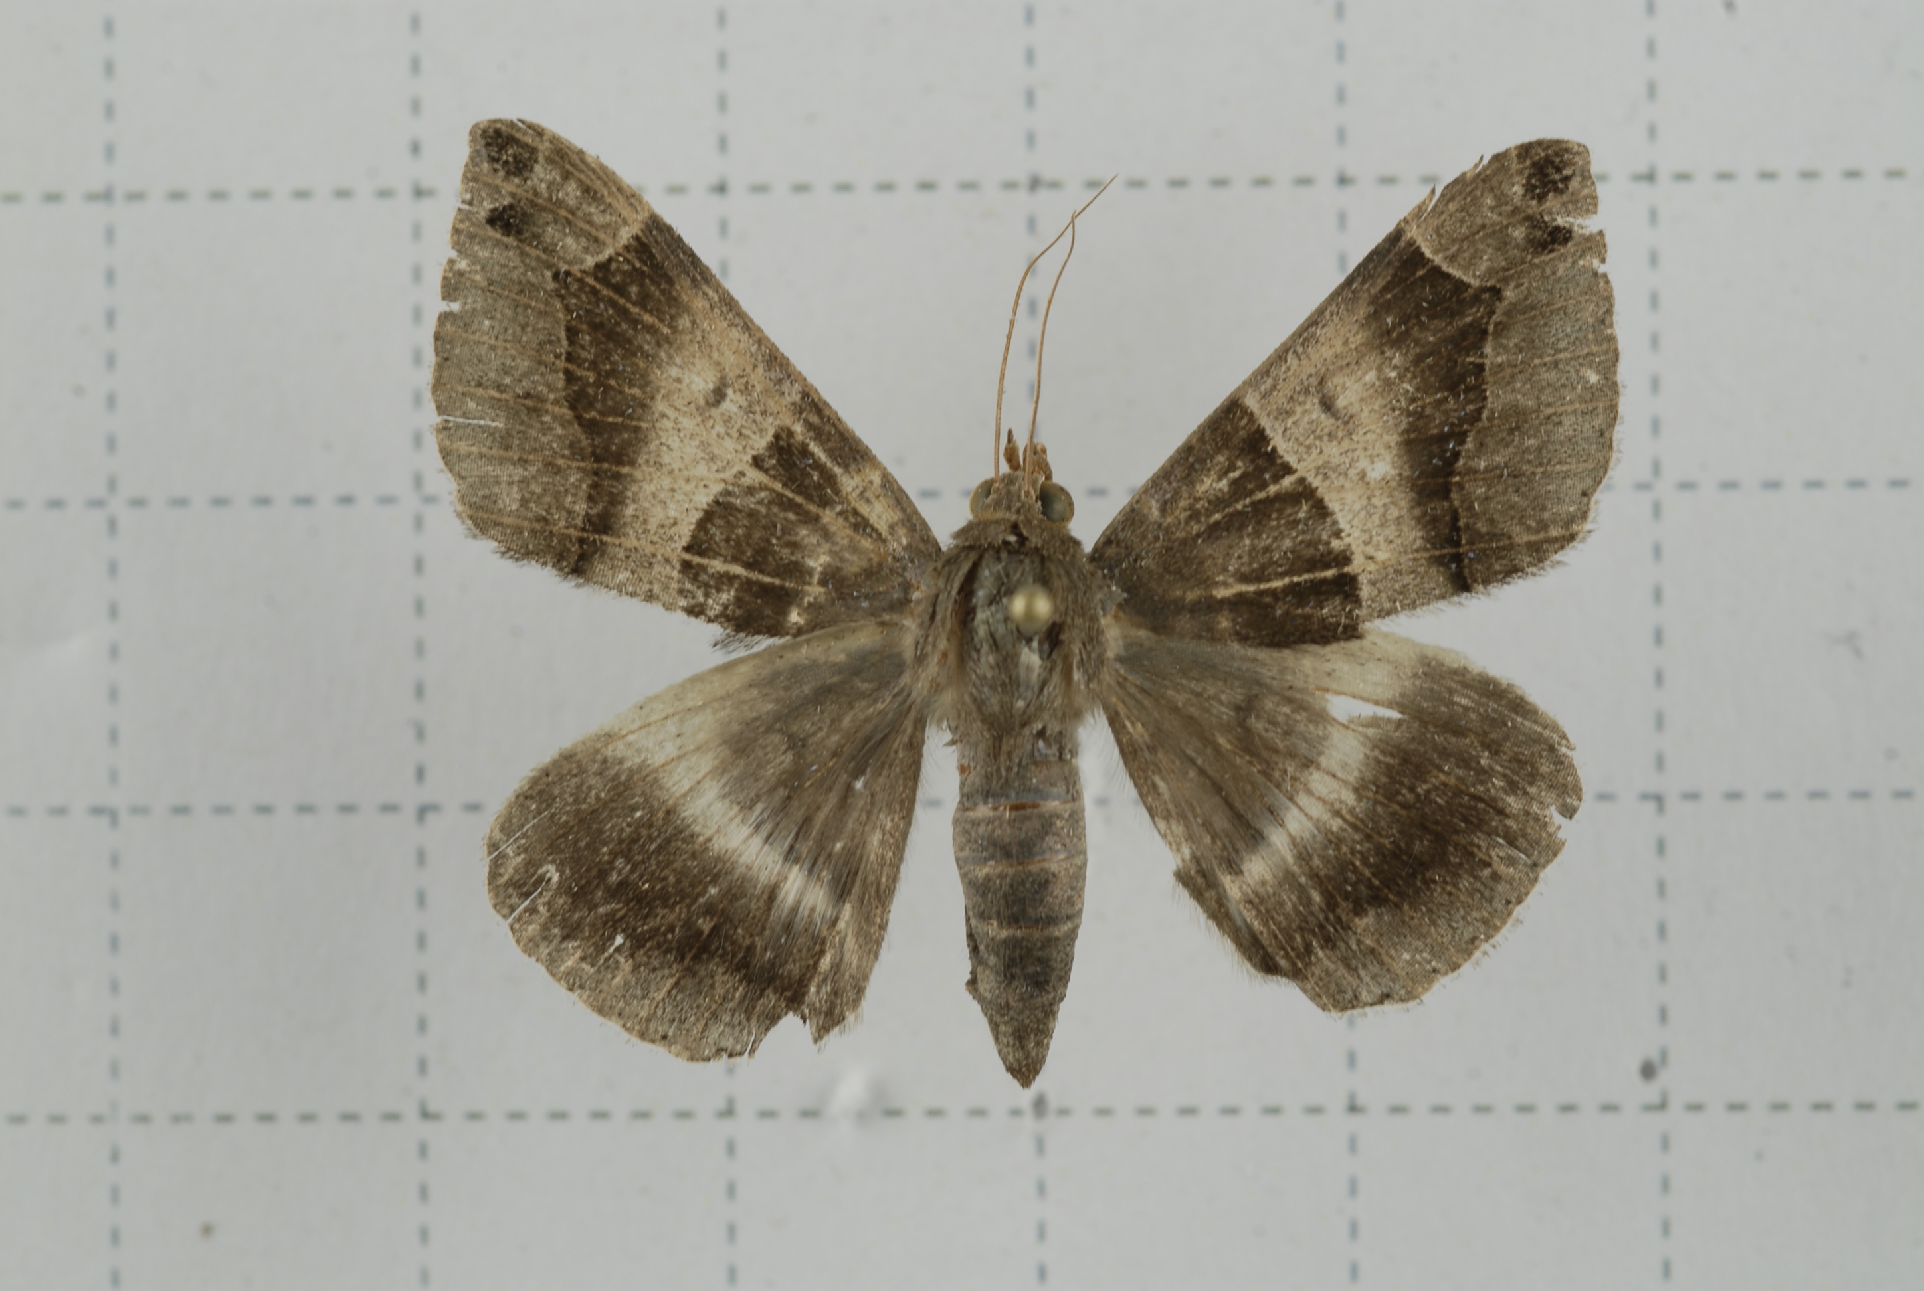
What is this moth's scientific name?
Parallelia stuposa
